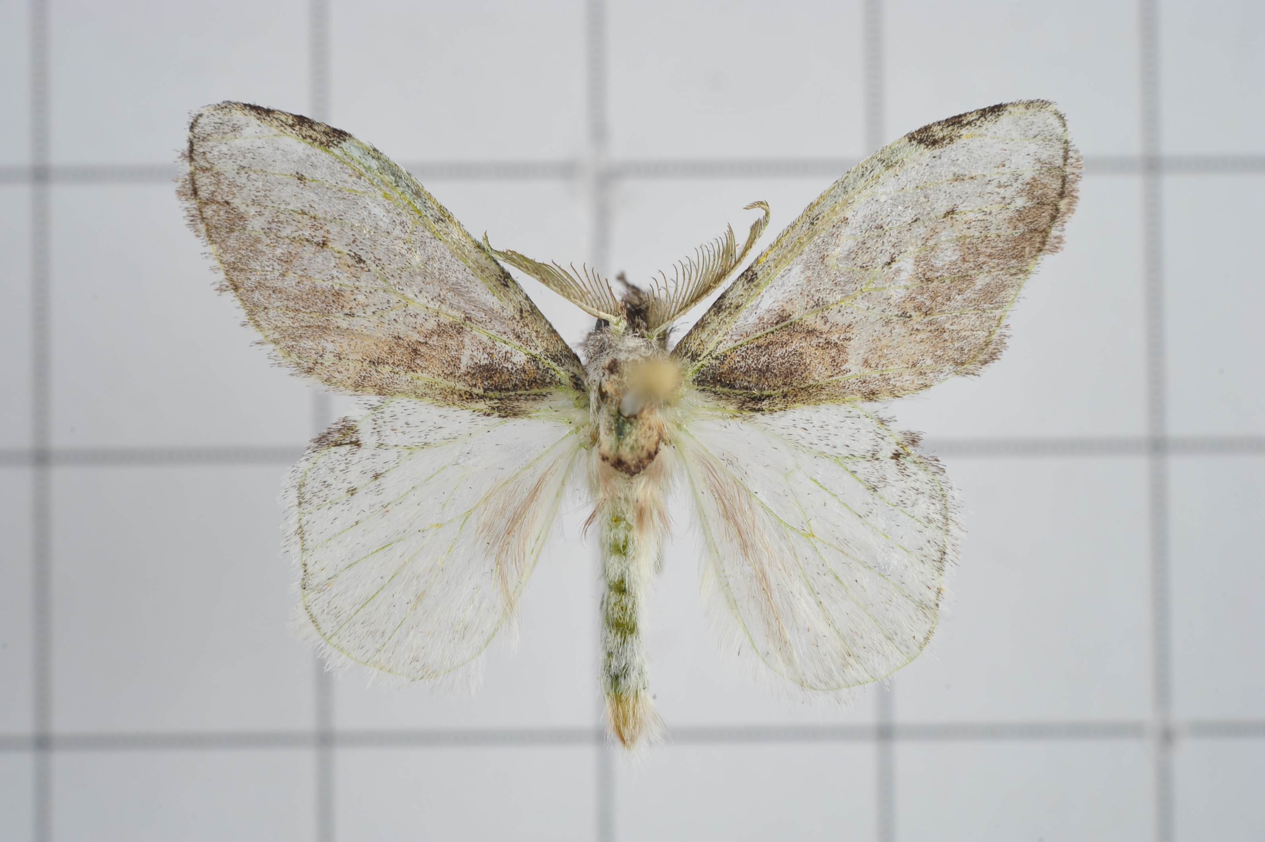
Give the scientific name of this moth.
Liparopsis postalbida
